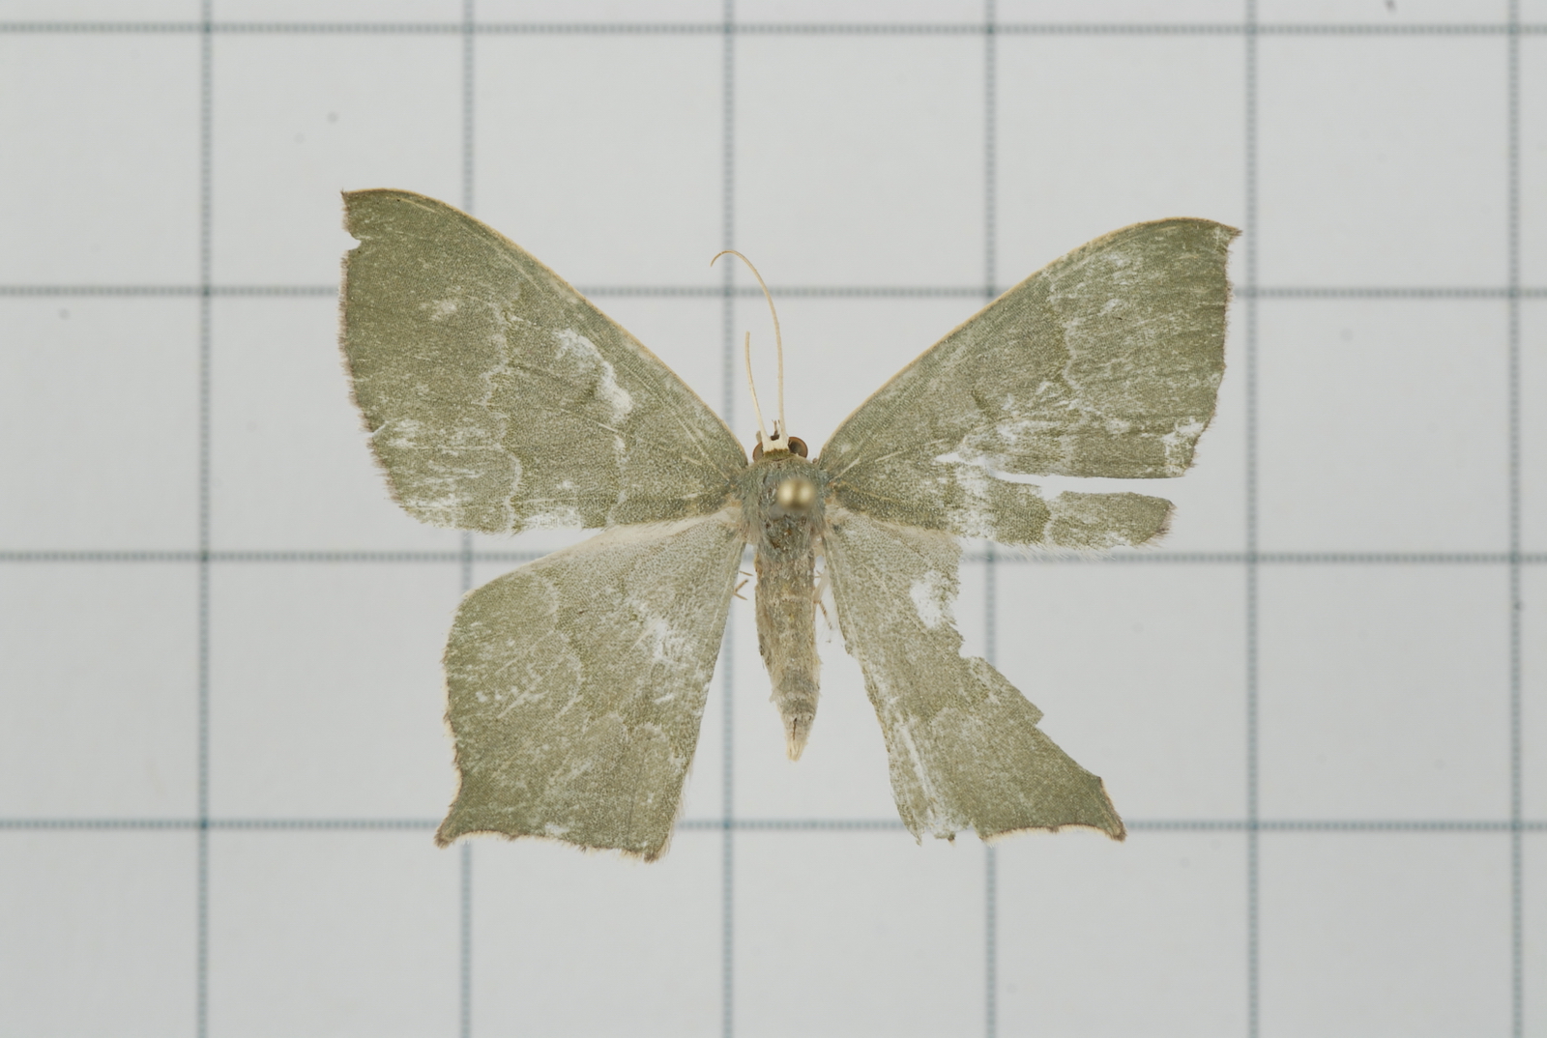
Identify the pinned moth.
Maxates sinuolata
